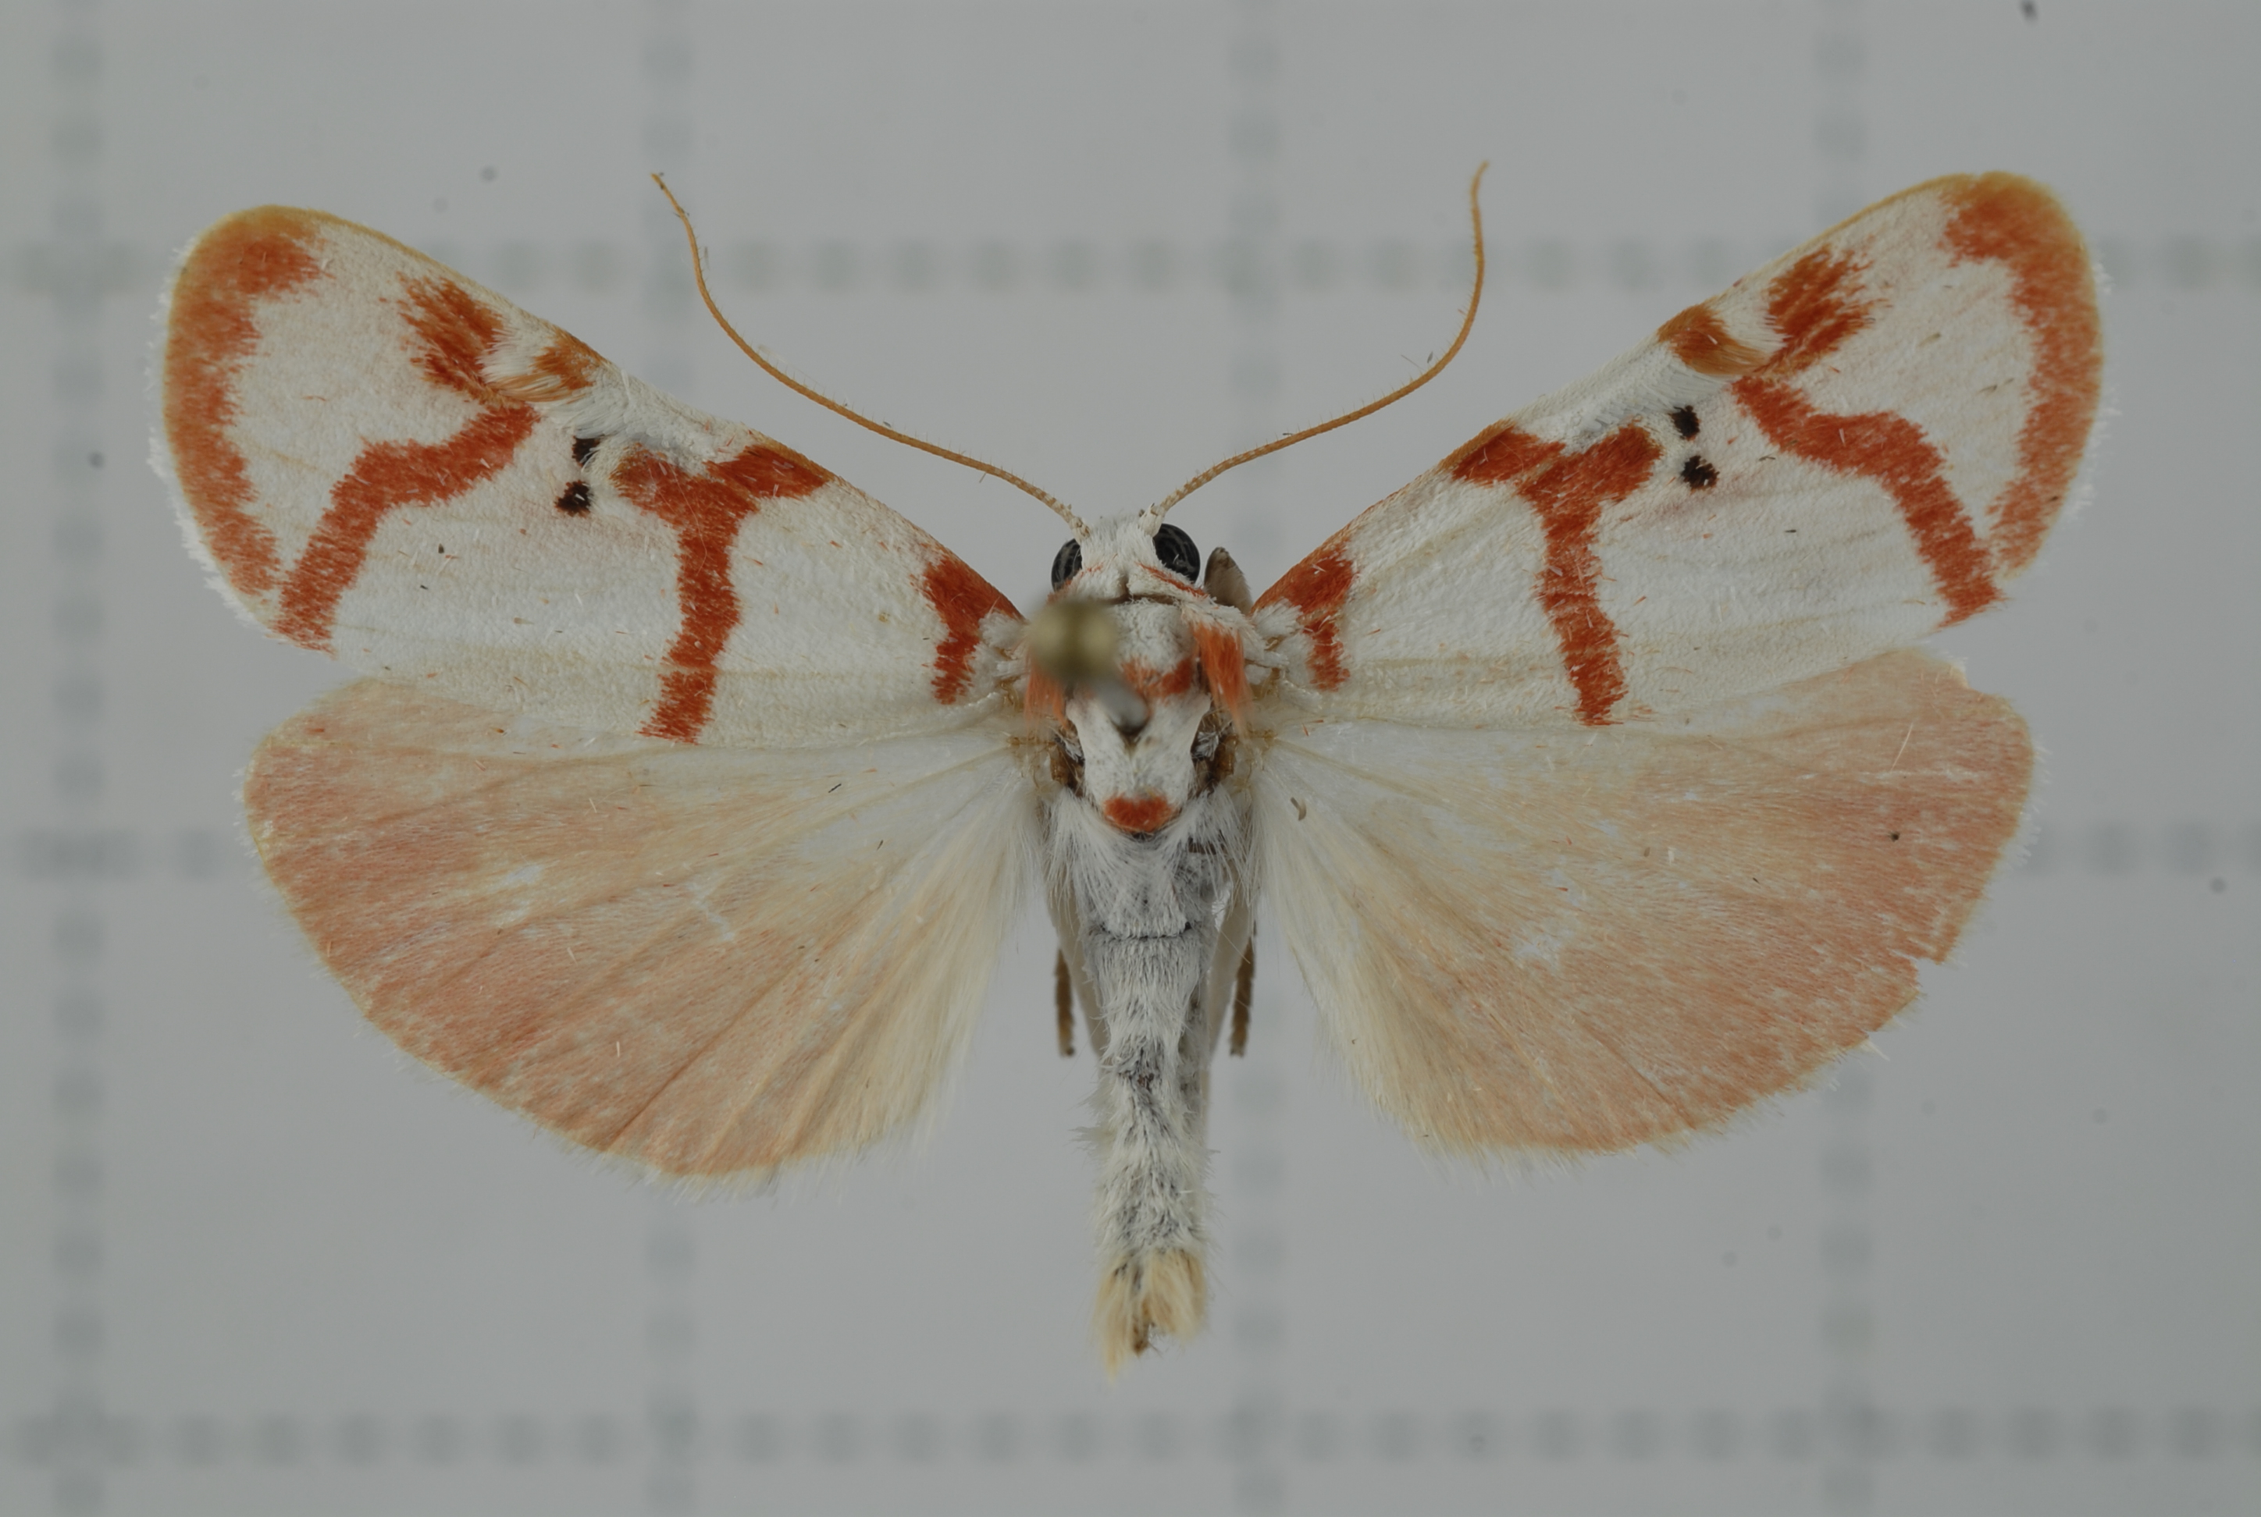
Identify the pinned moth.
Cyana hamata hamata
